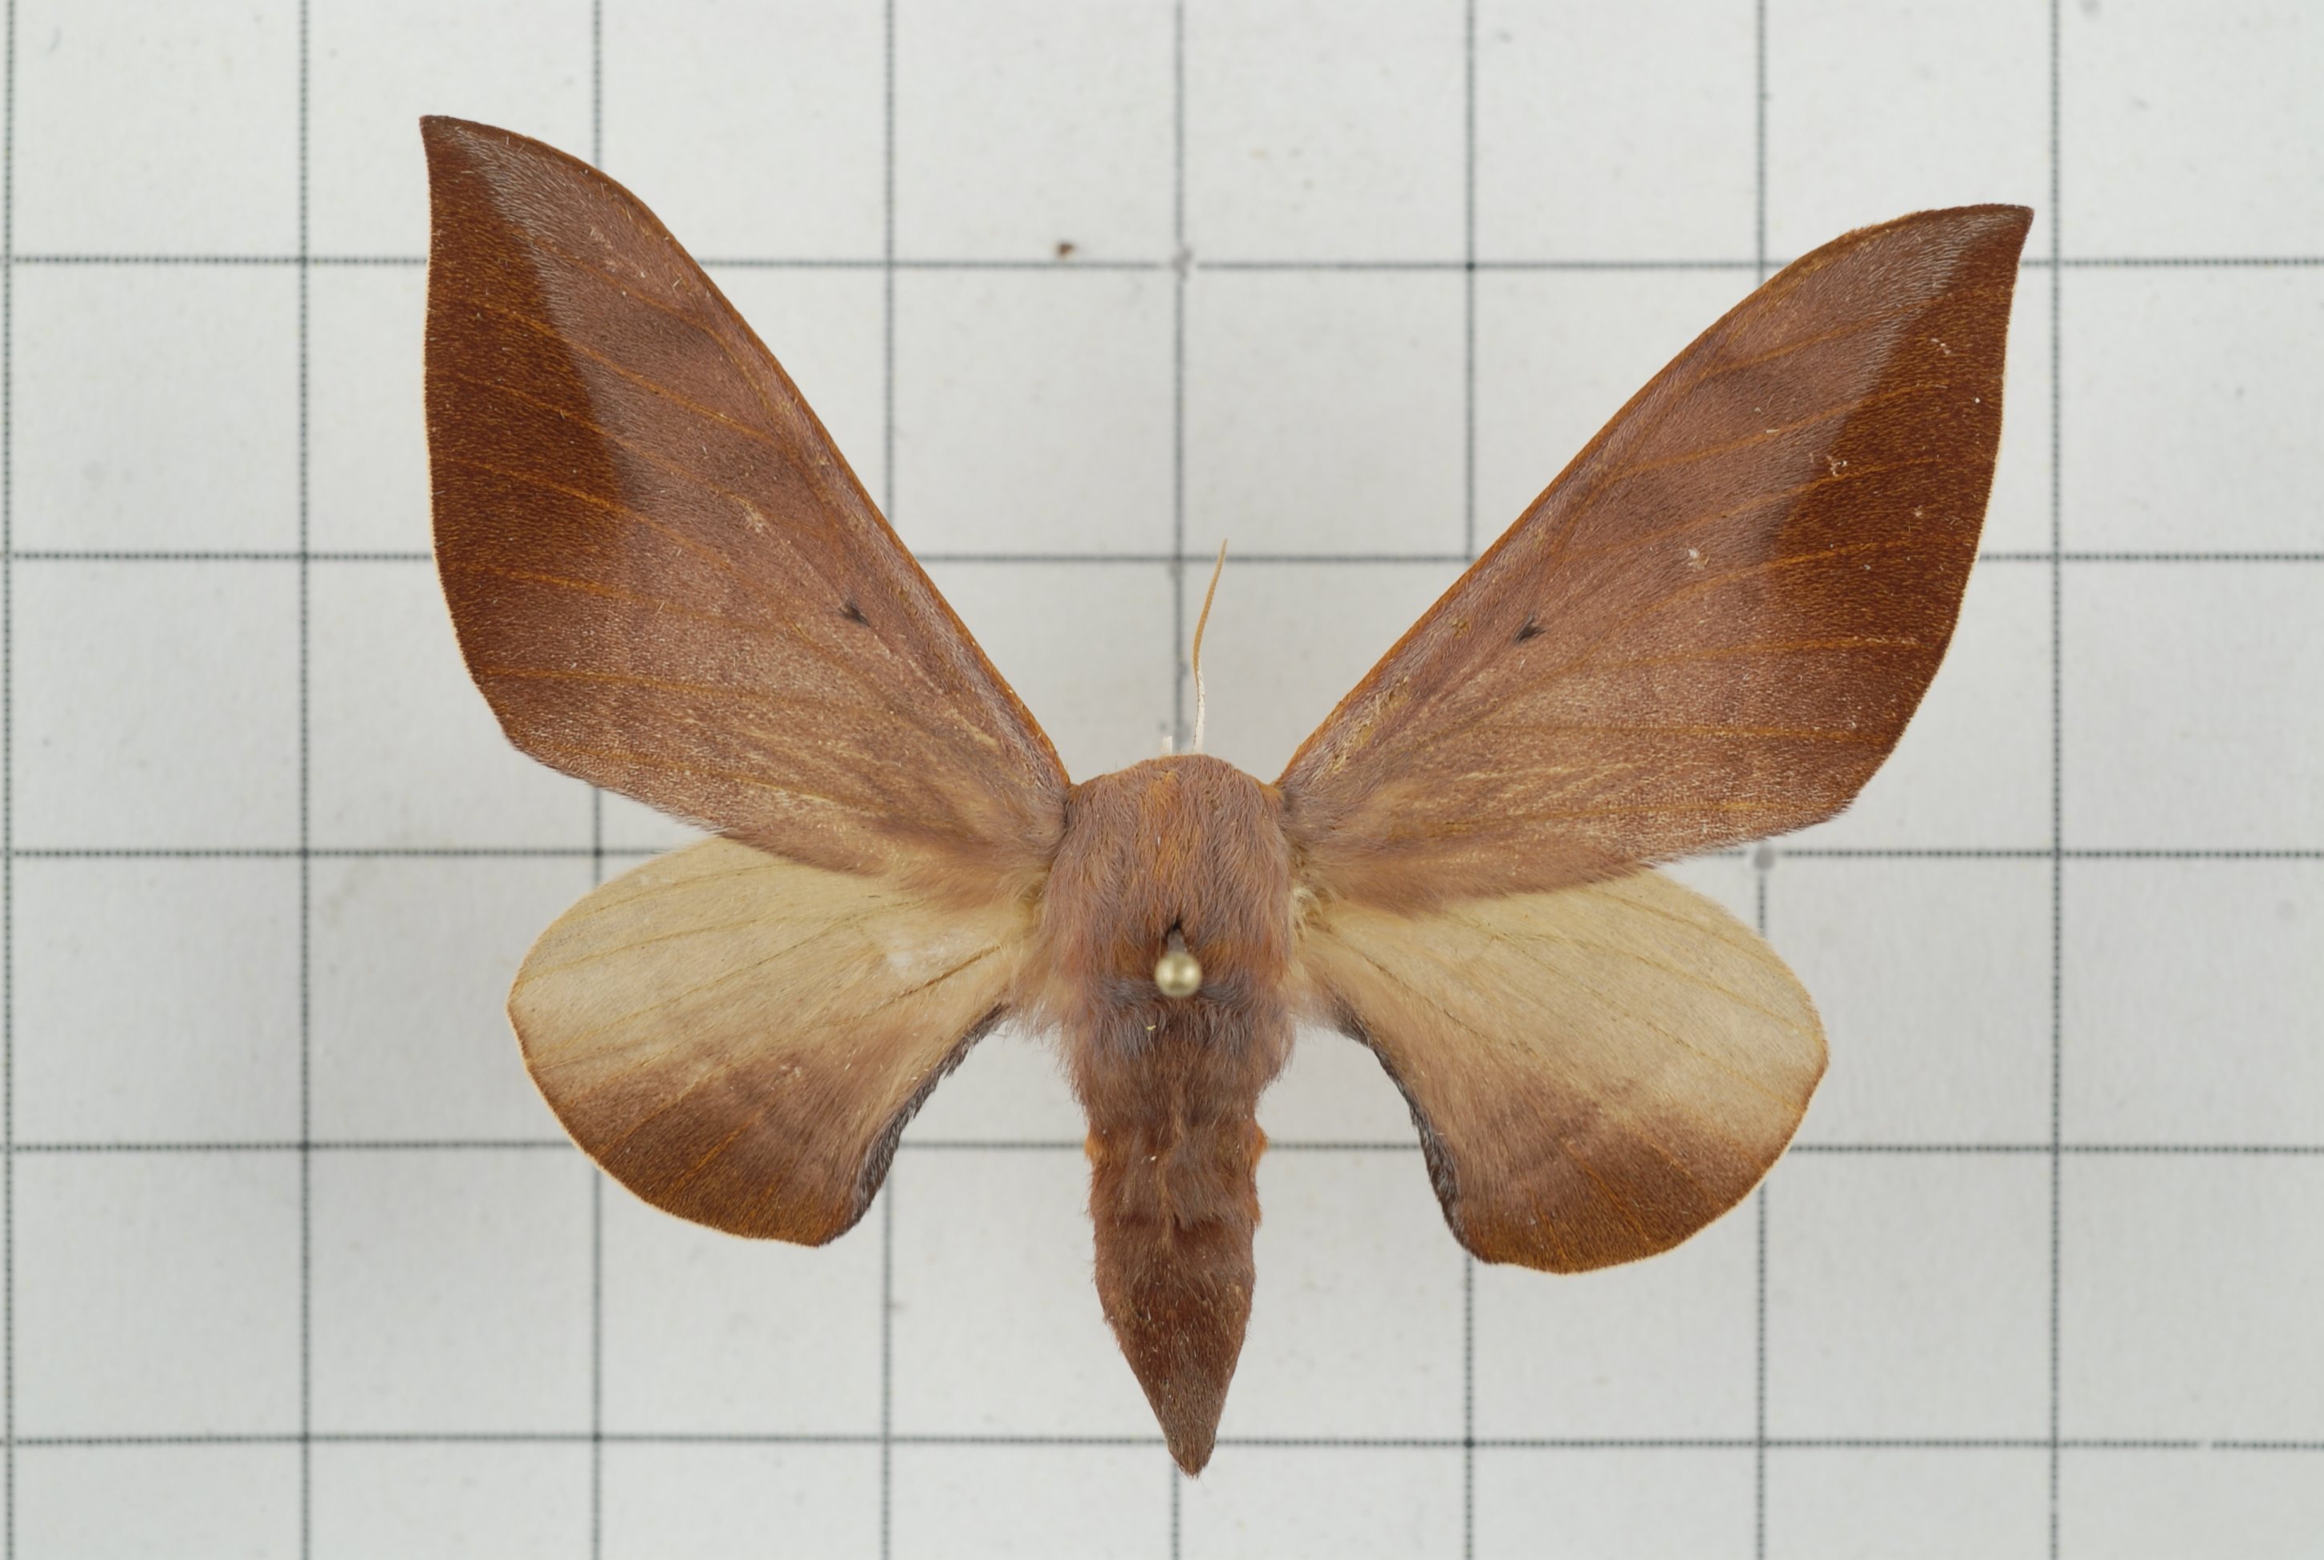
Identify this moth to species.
Smerkata fusca
